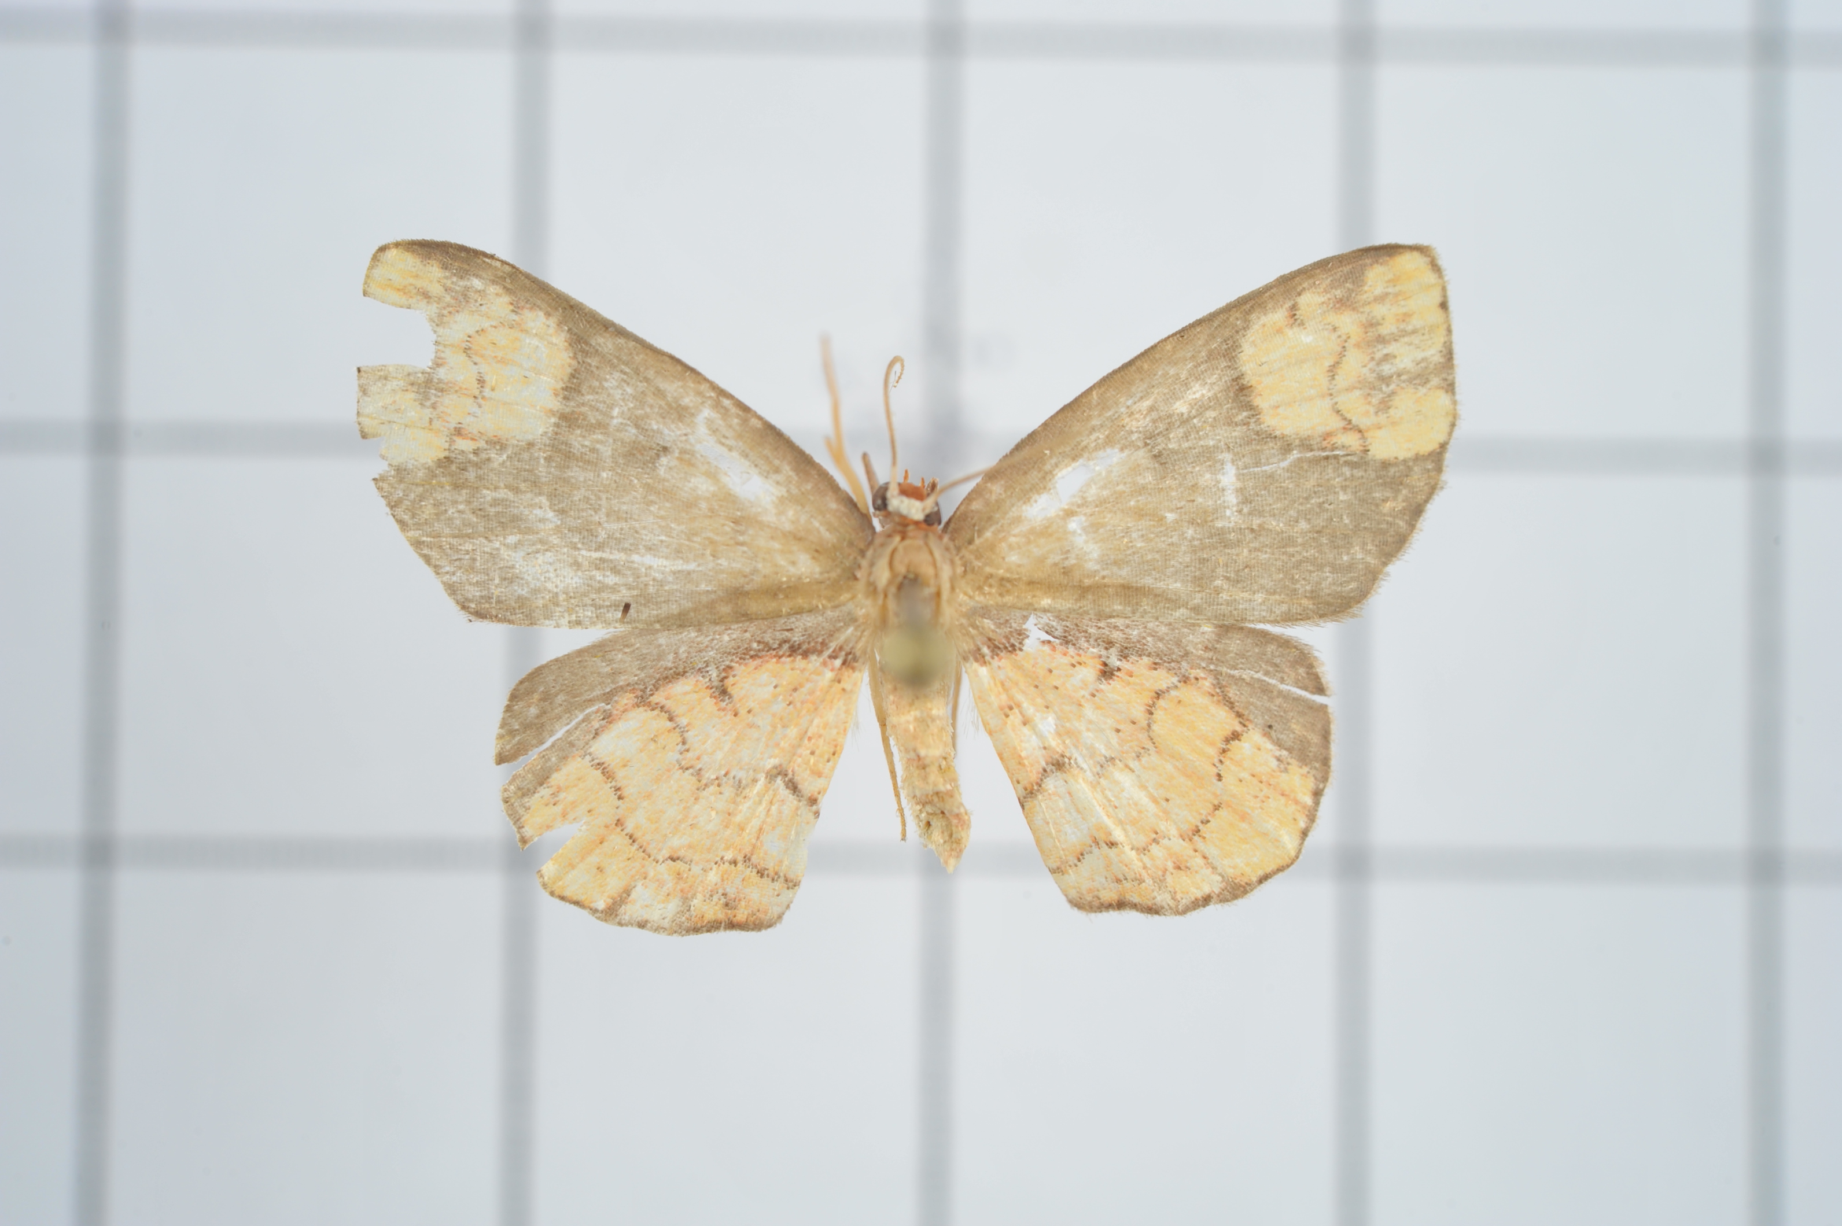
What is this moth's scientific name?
Metallaxis semiustus
